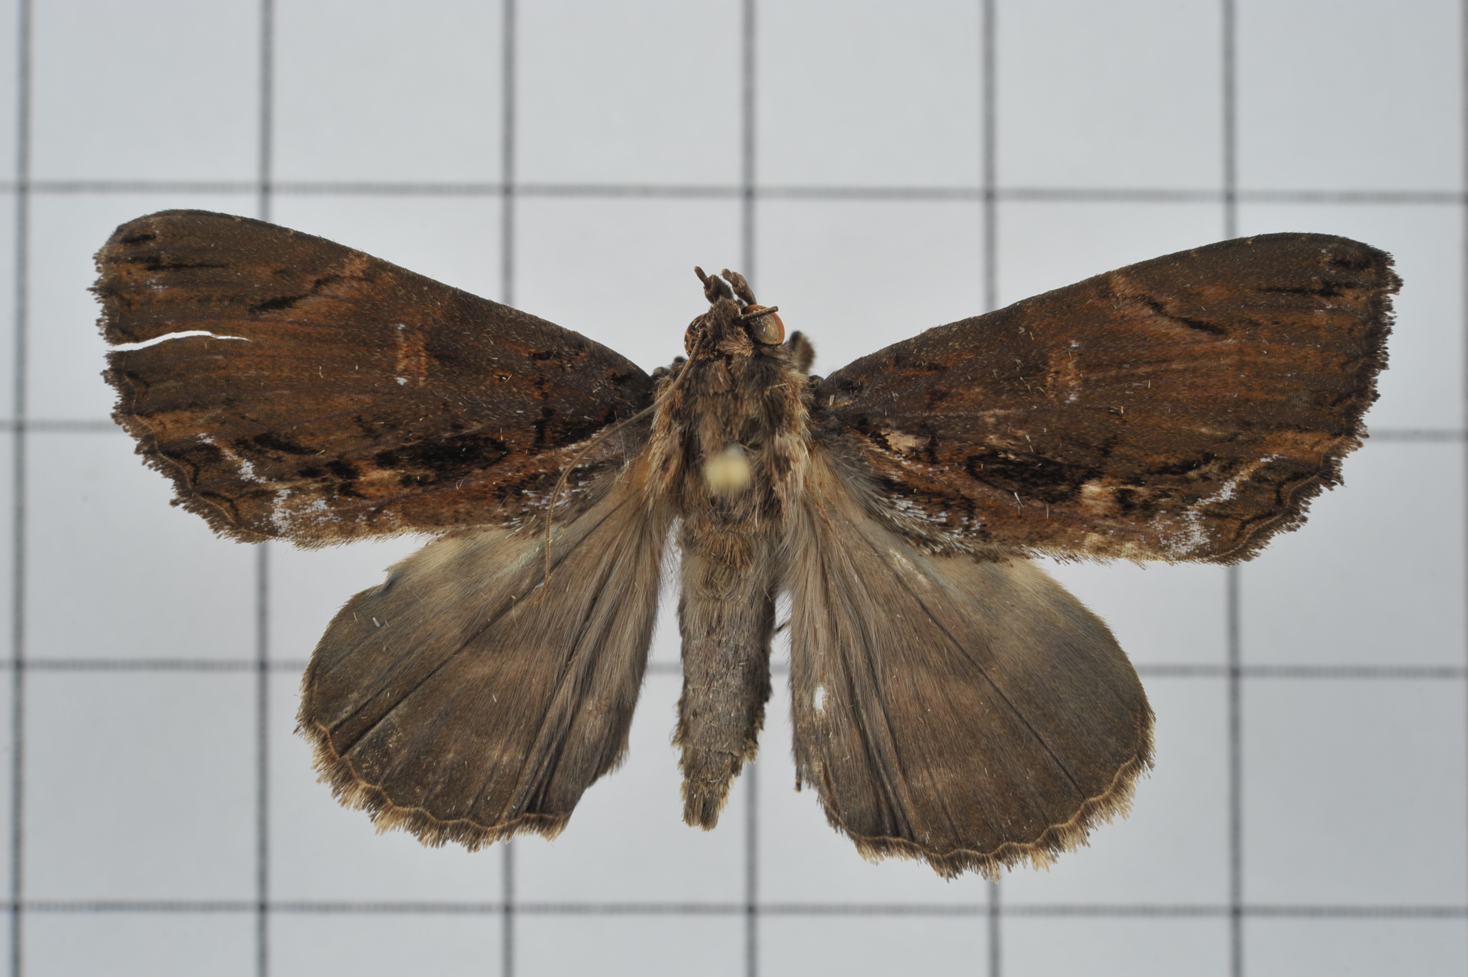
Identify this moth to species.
Ercheia umbrosa
